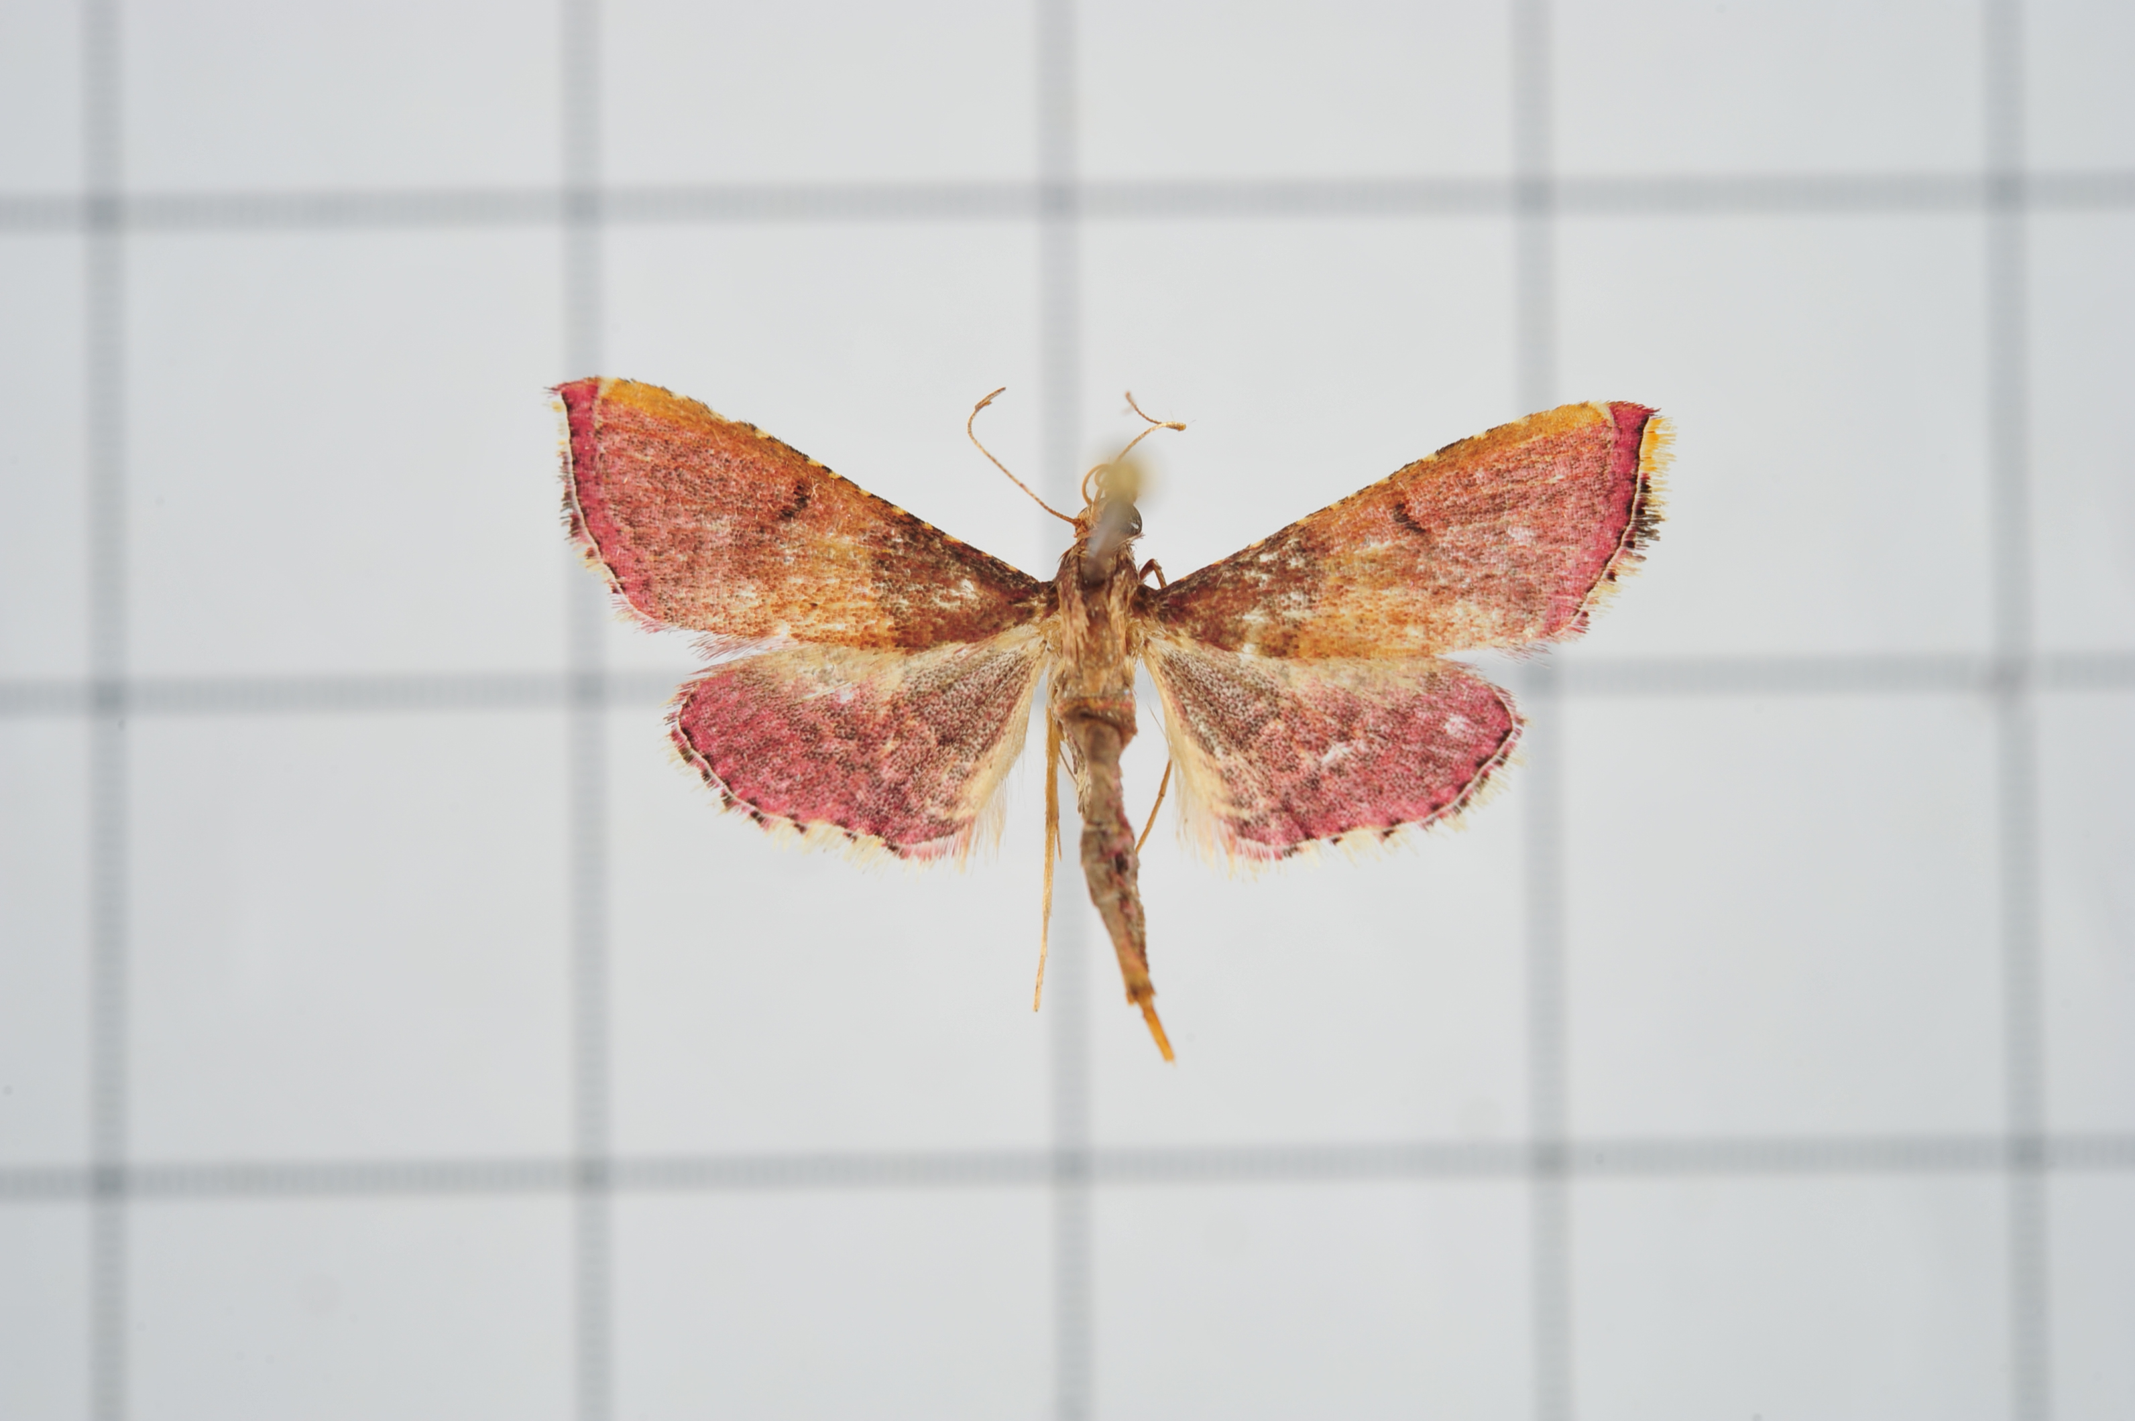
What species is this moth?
Endotricha olivacealis
